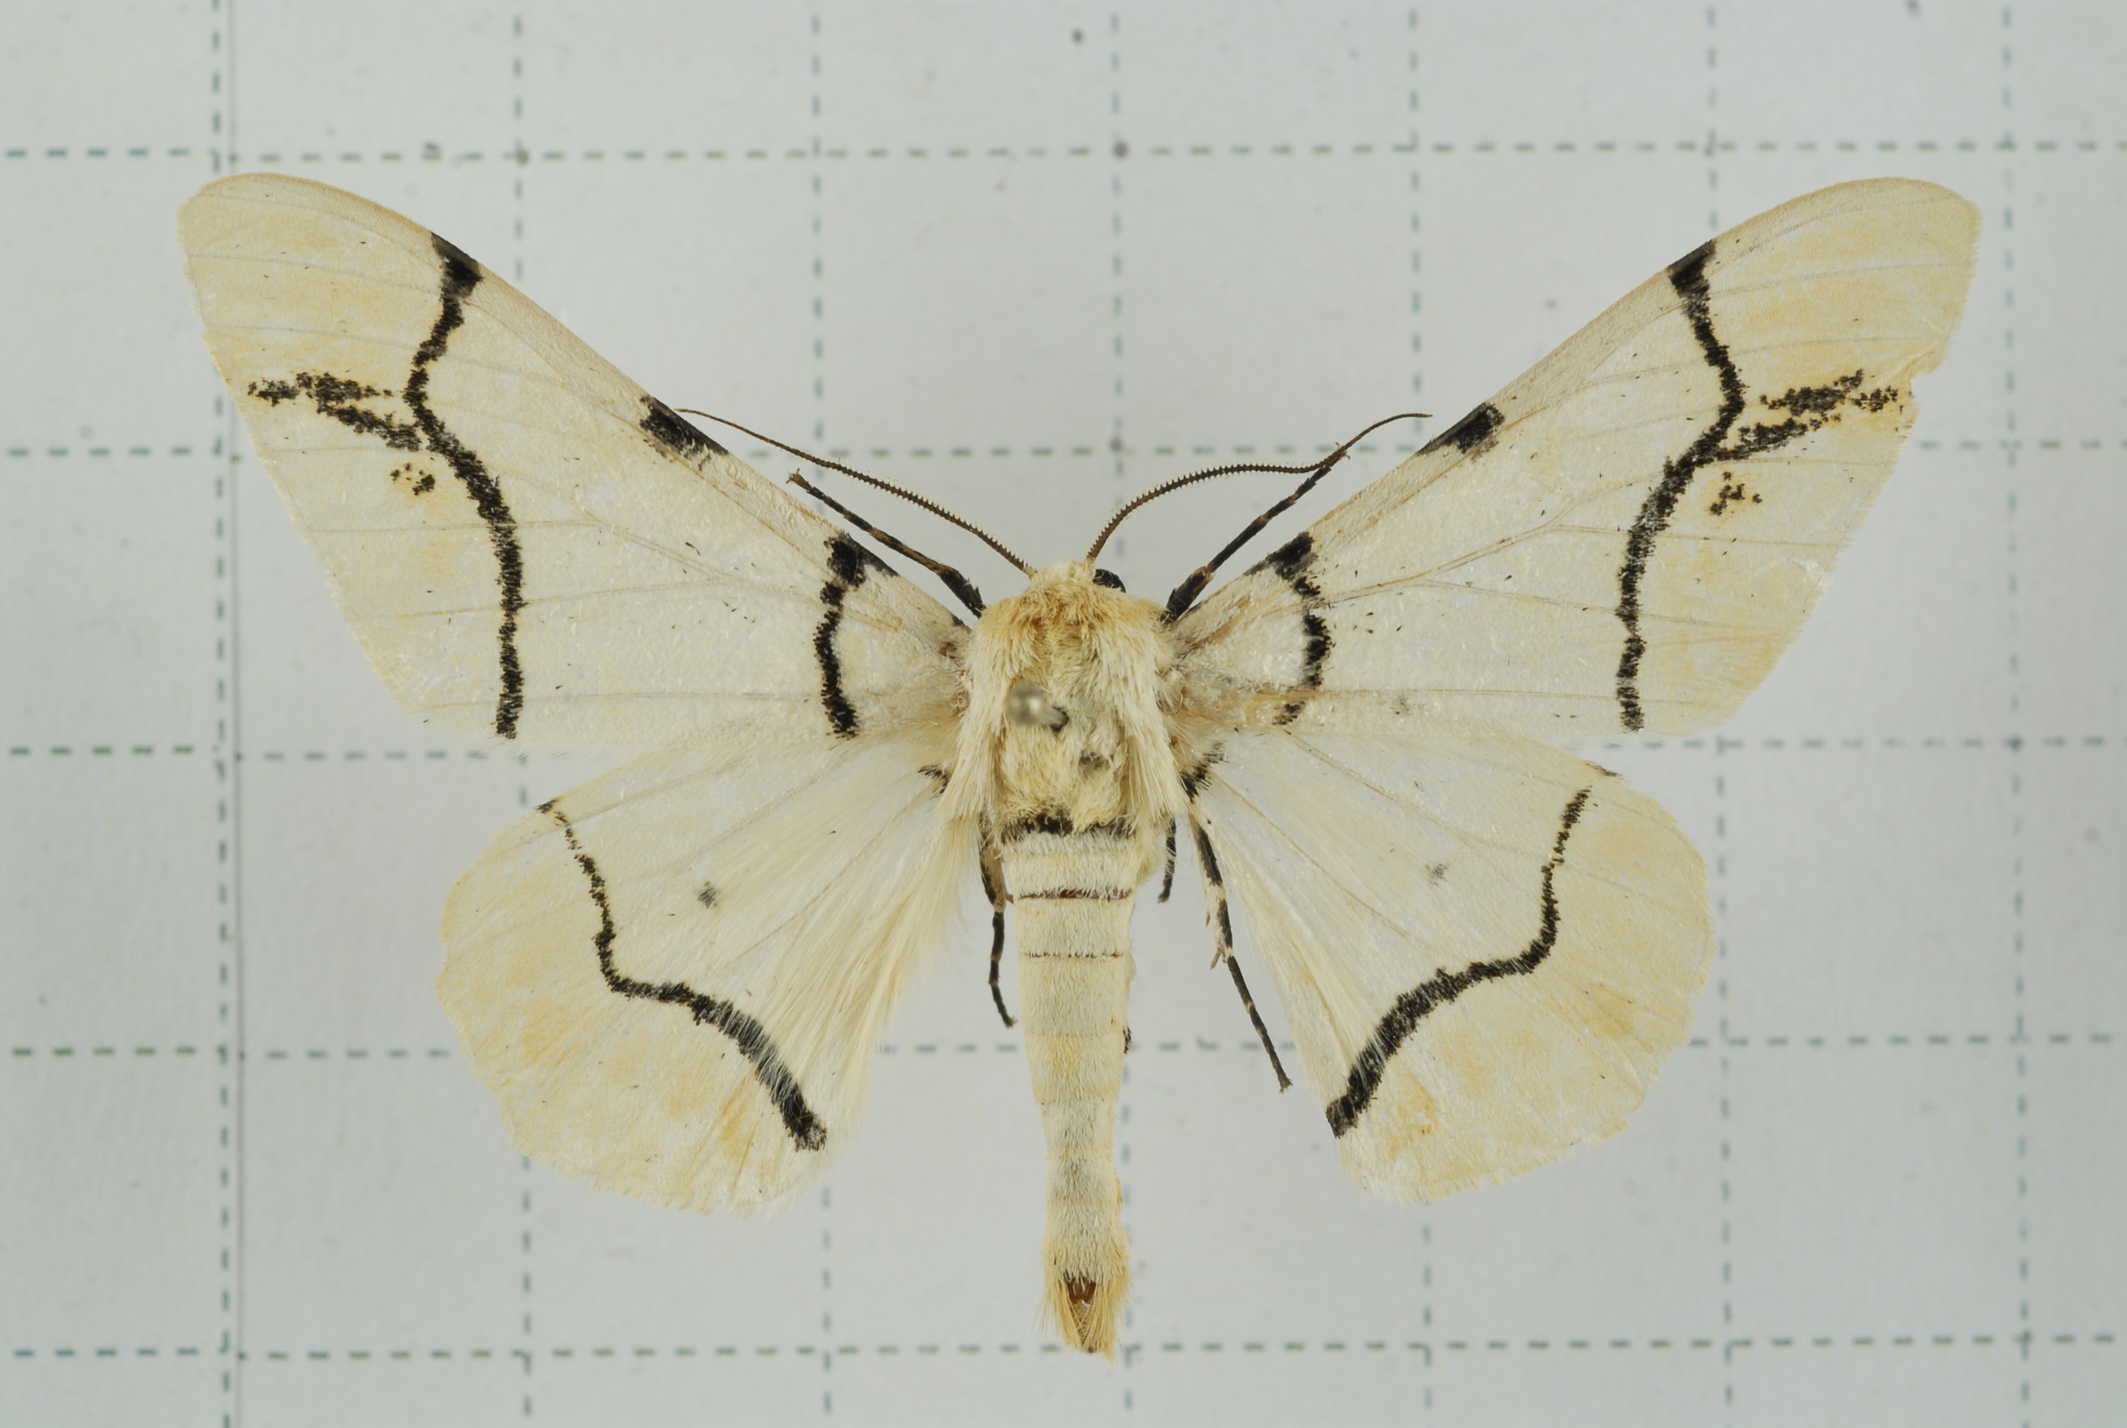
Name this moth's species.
Biston perclara
